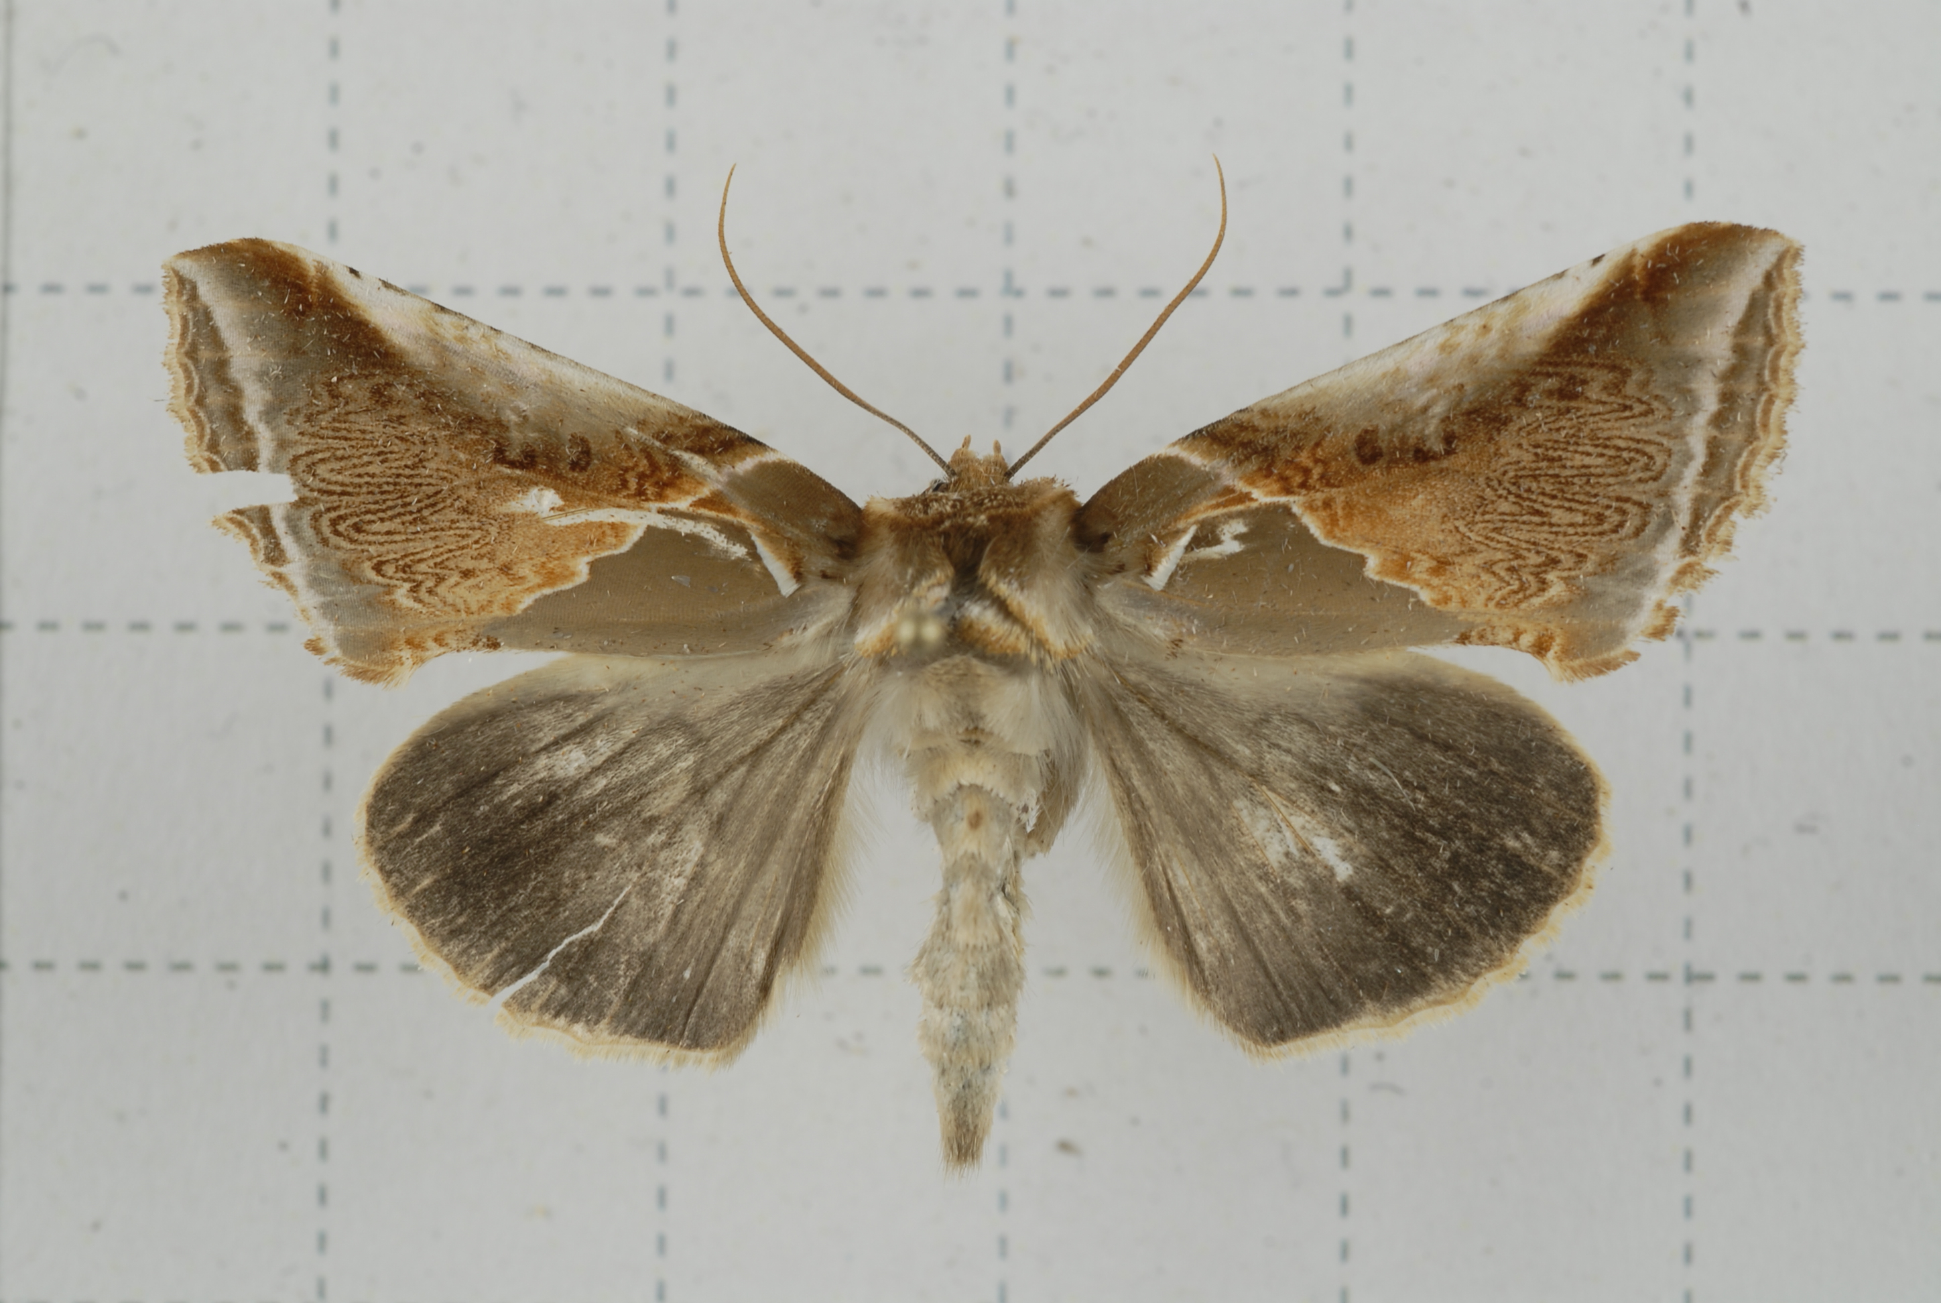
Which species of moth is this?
Habrosyne indica formosana
